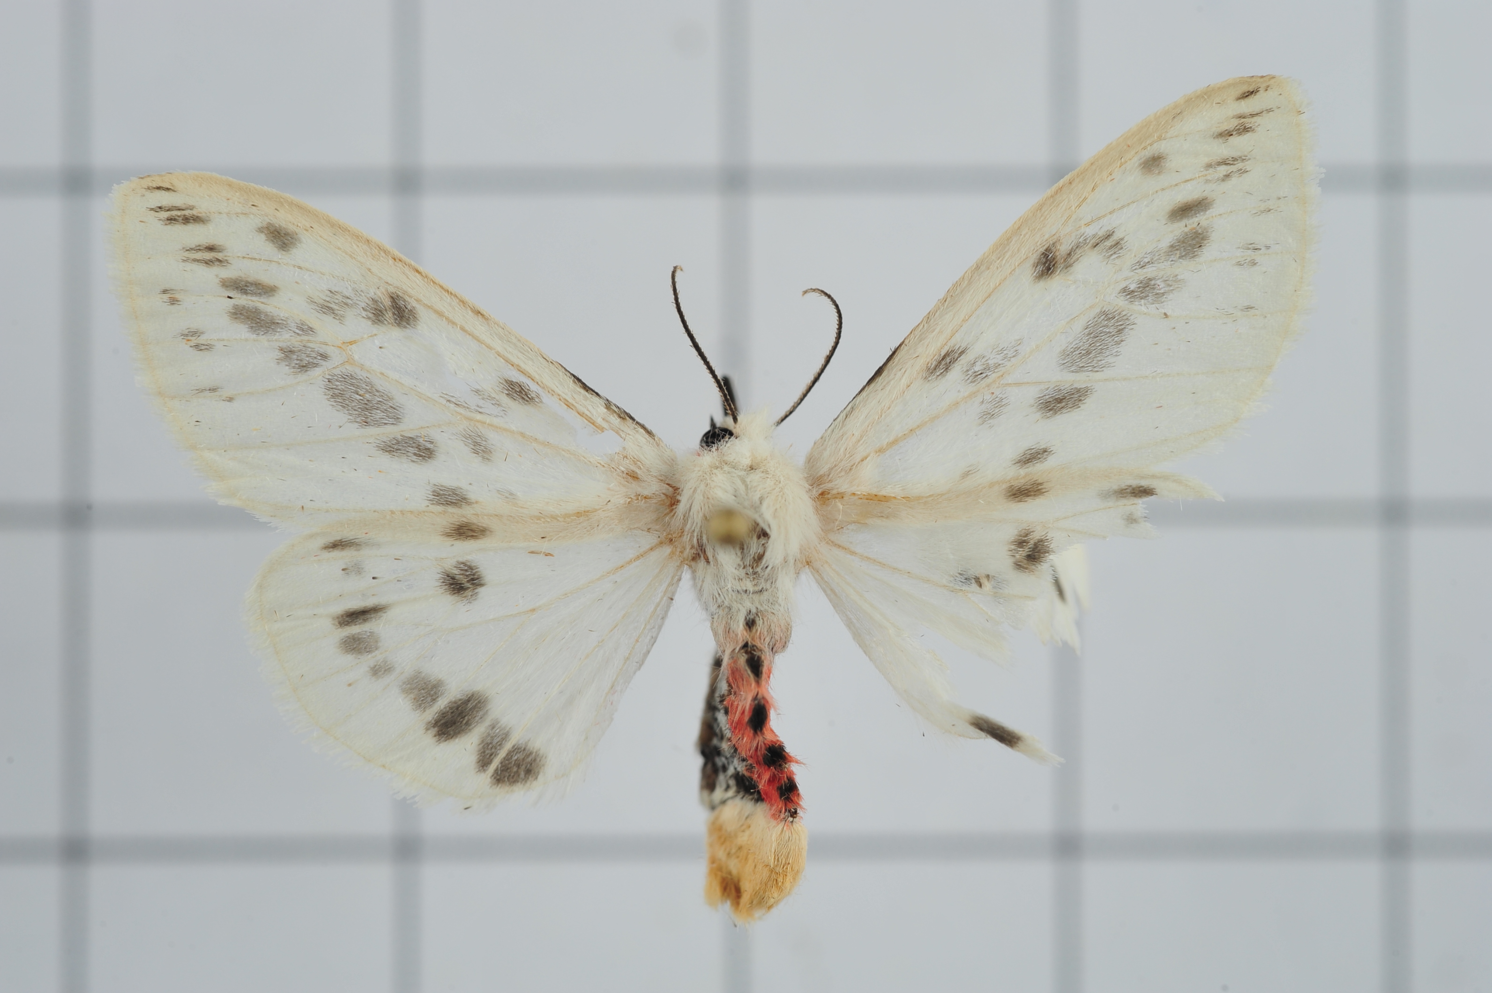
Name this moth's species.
Lemyra nigricosta
